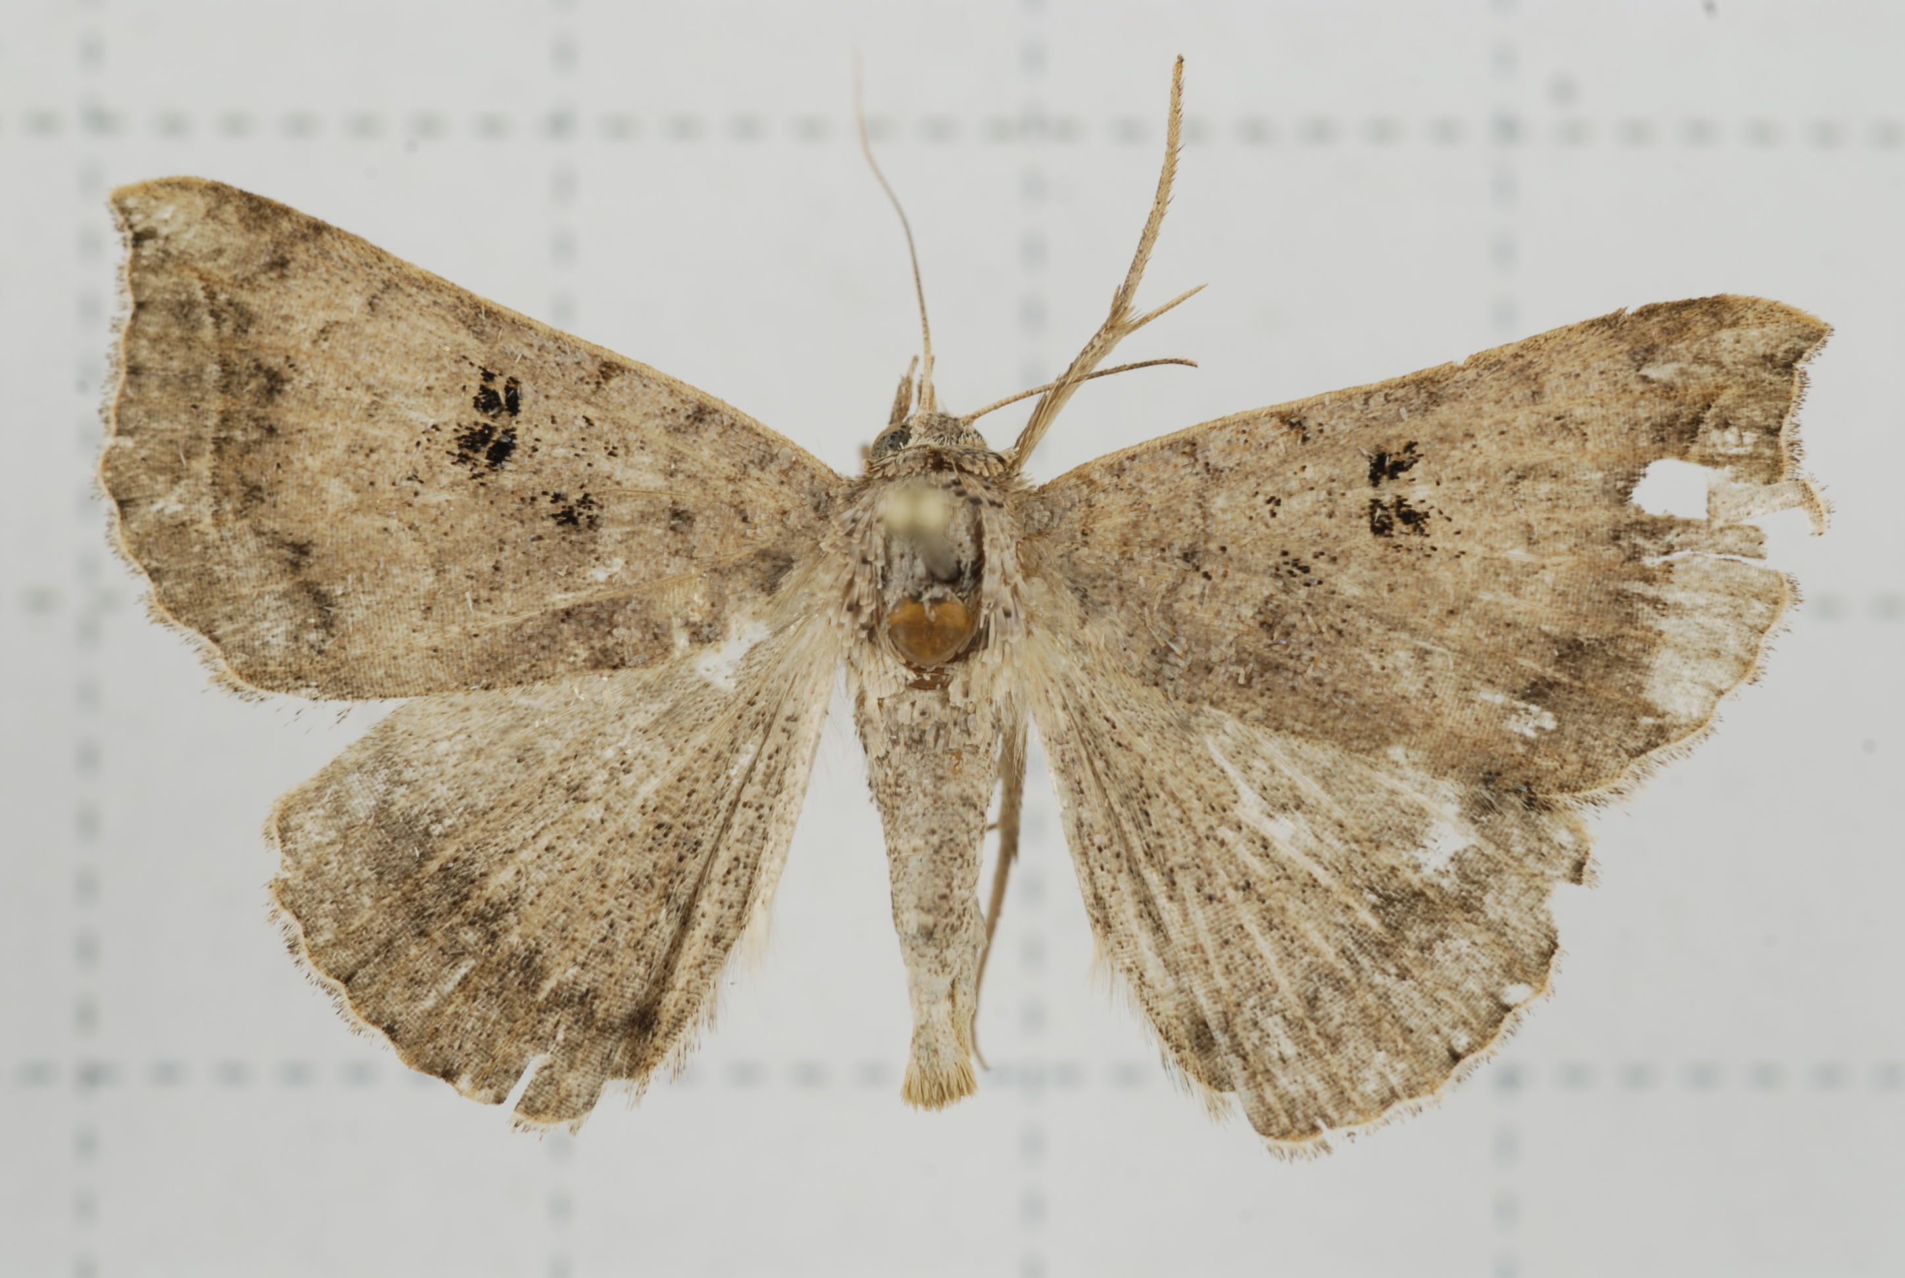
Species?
Blasticorhinus rivulosa
